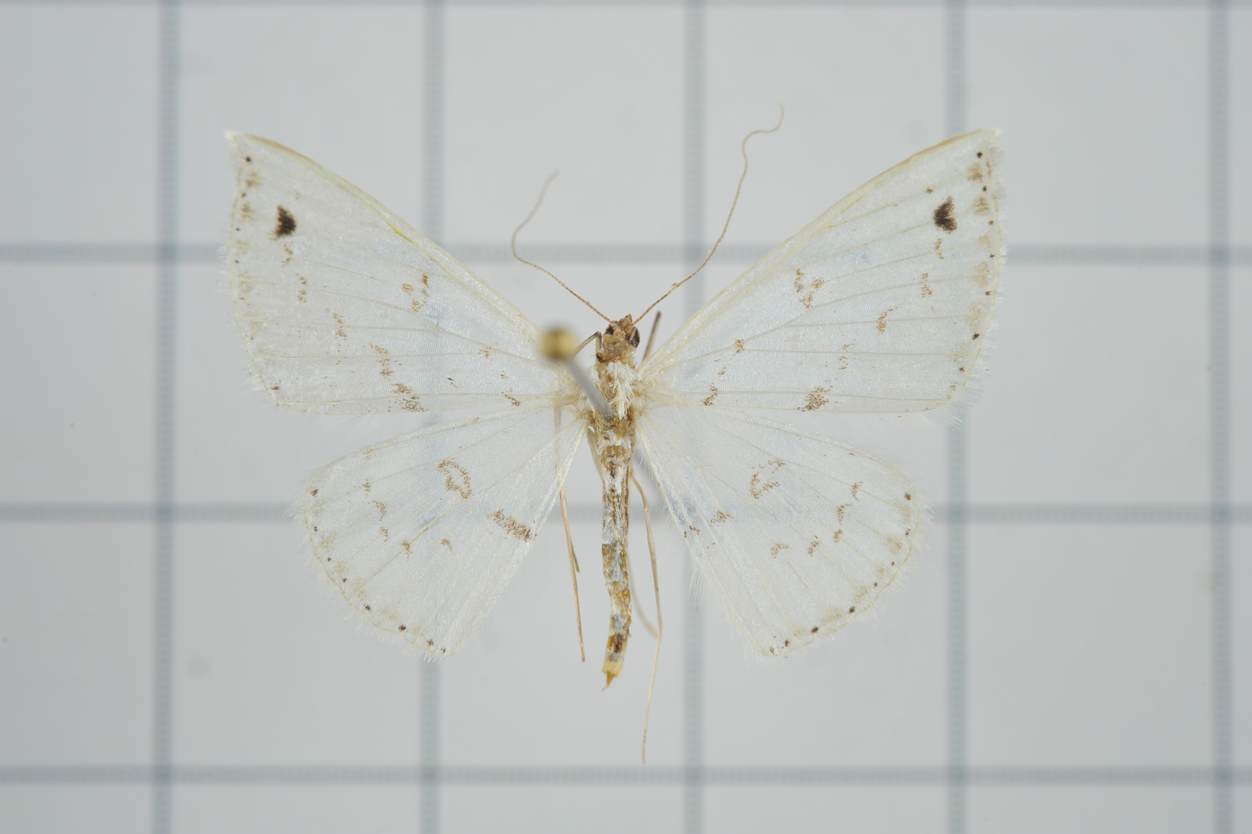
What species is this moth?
Derambila dentifera
